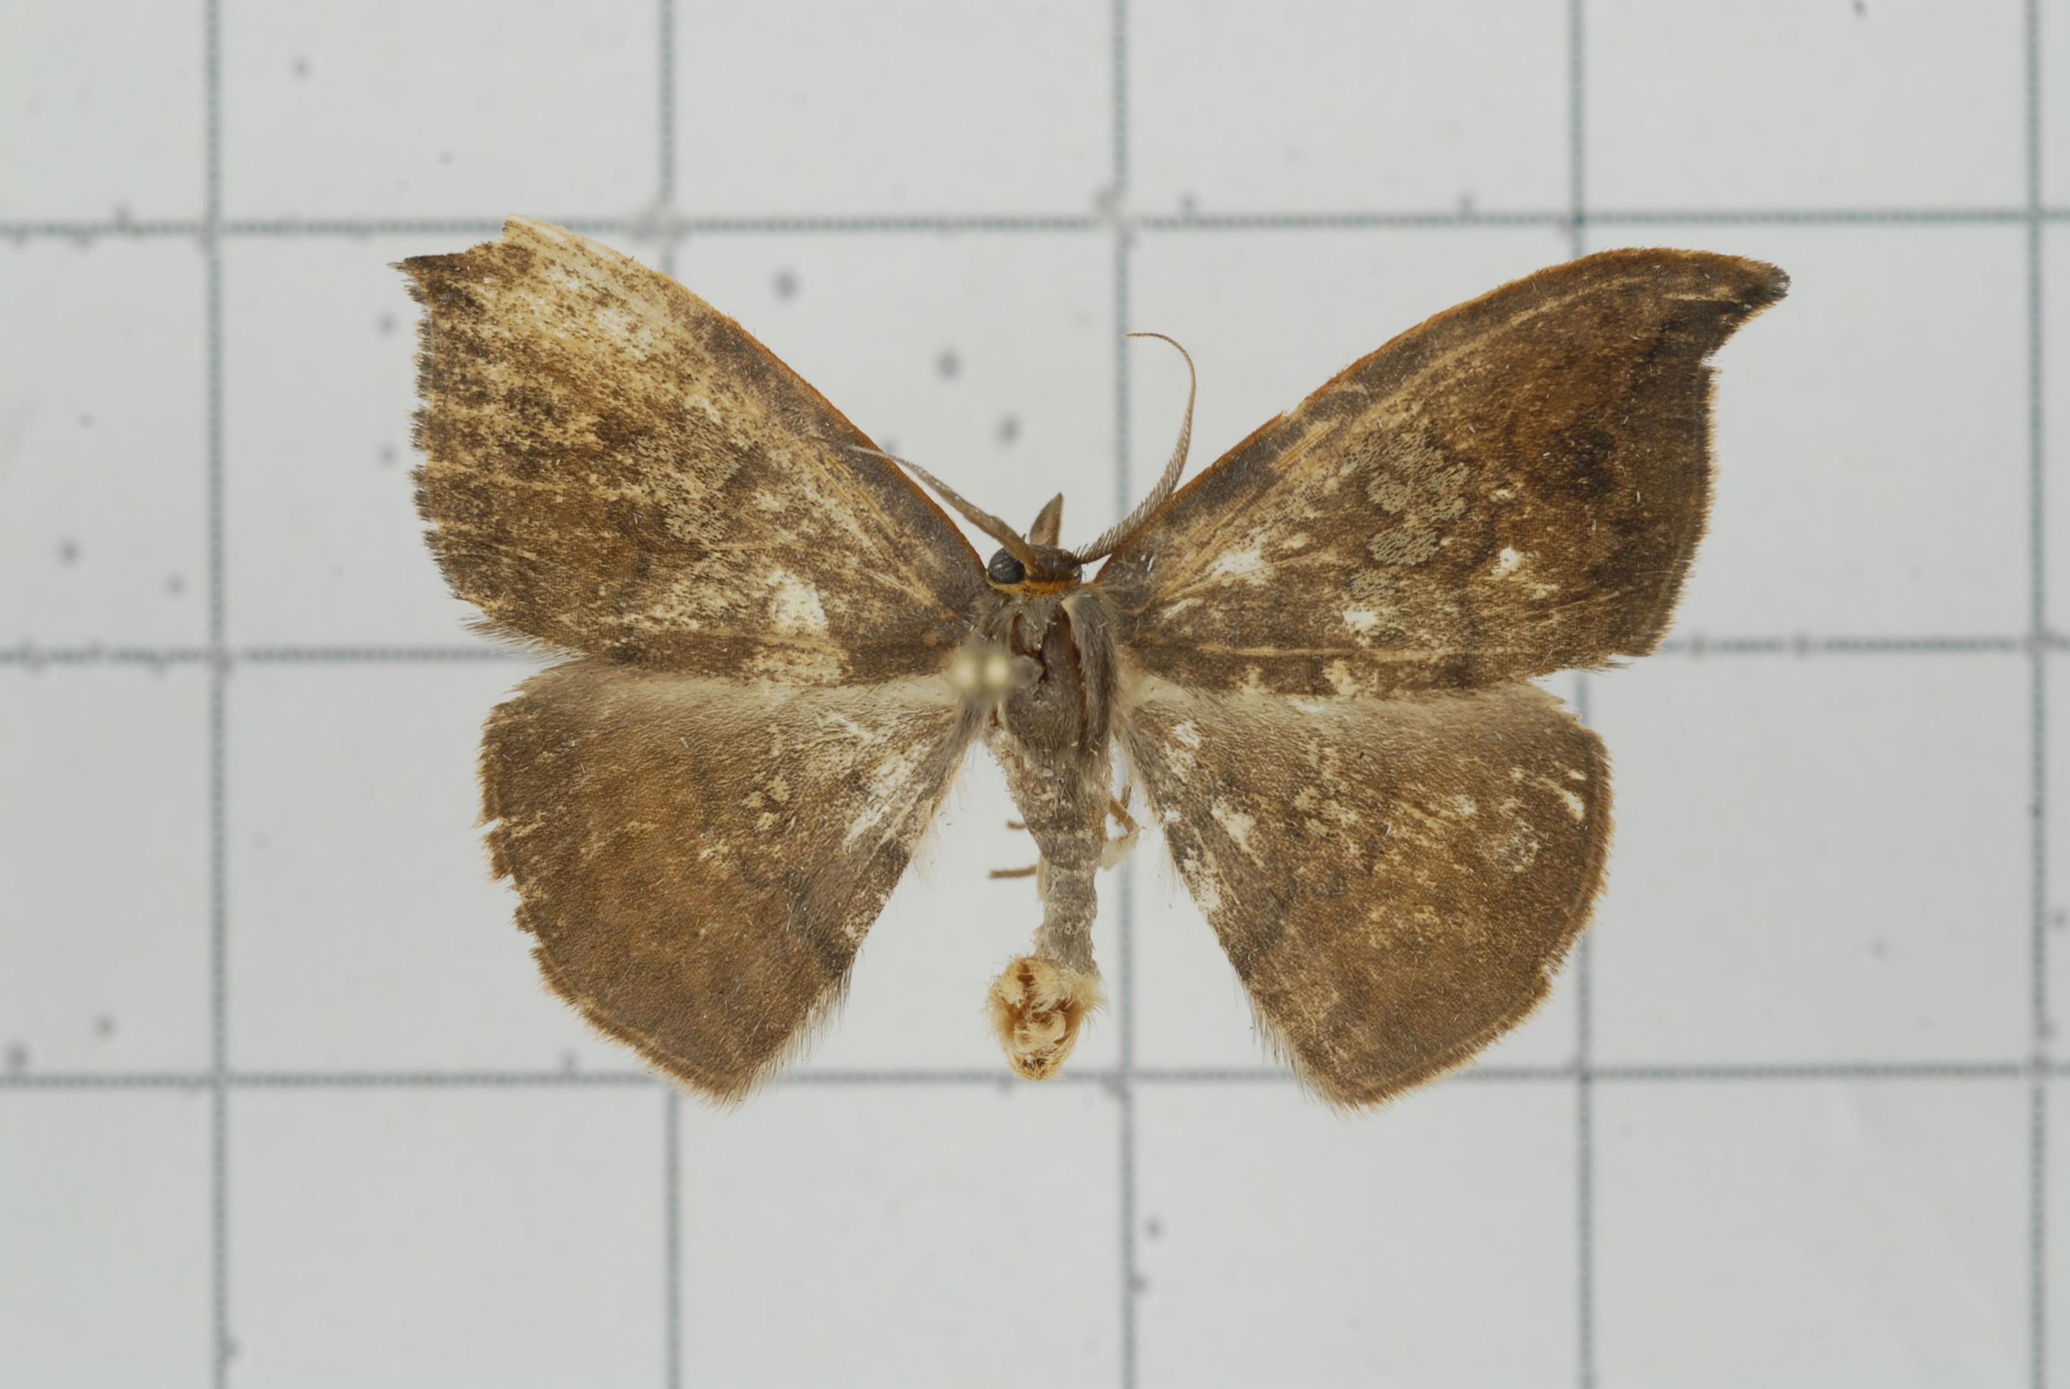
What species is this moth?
Agnidra scabiosa fixseni
